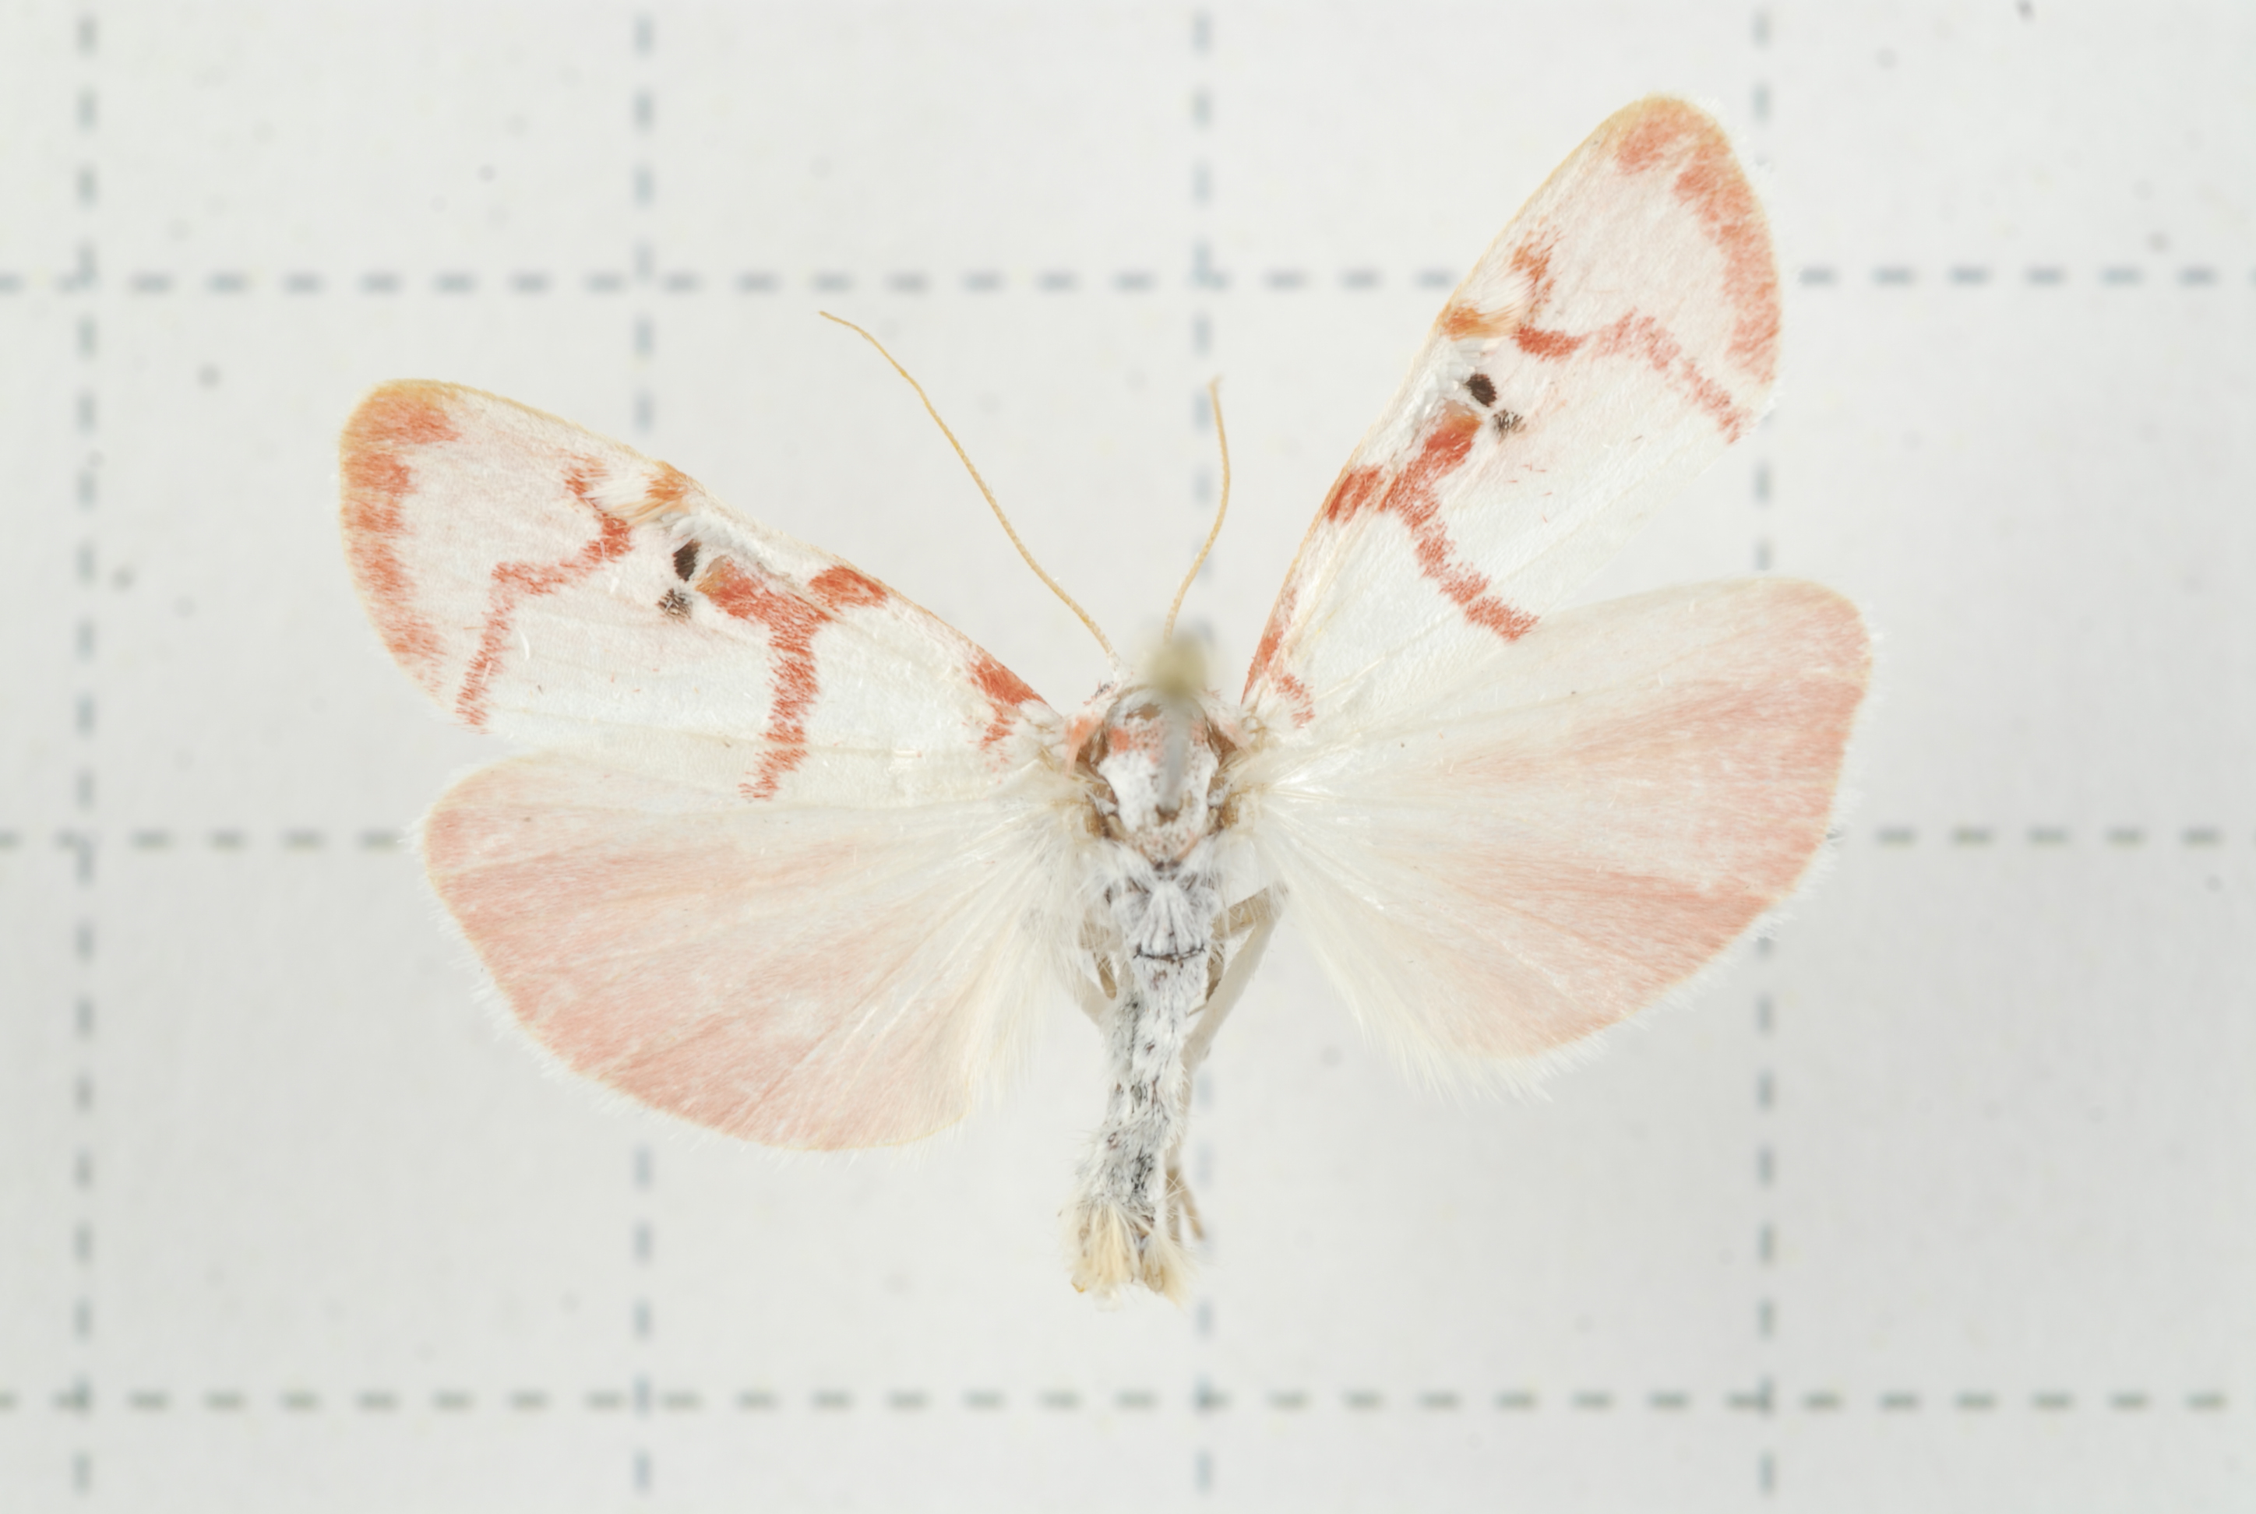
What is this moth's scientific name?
Cyana hamata hamata
